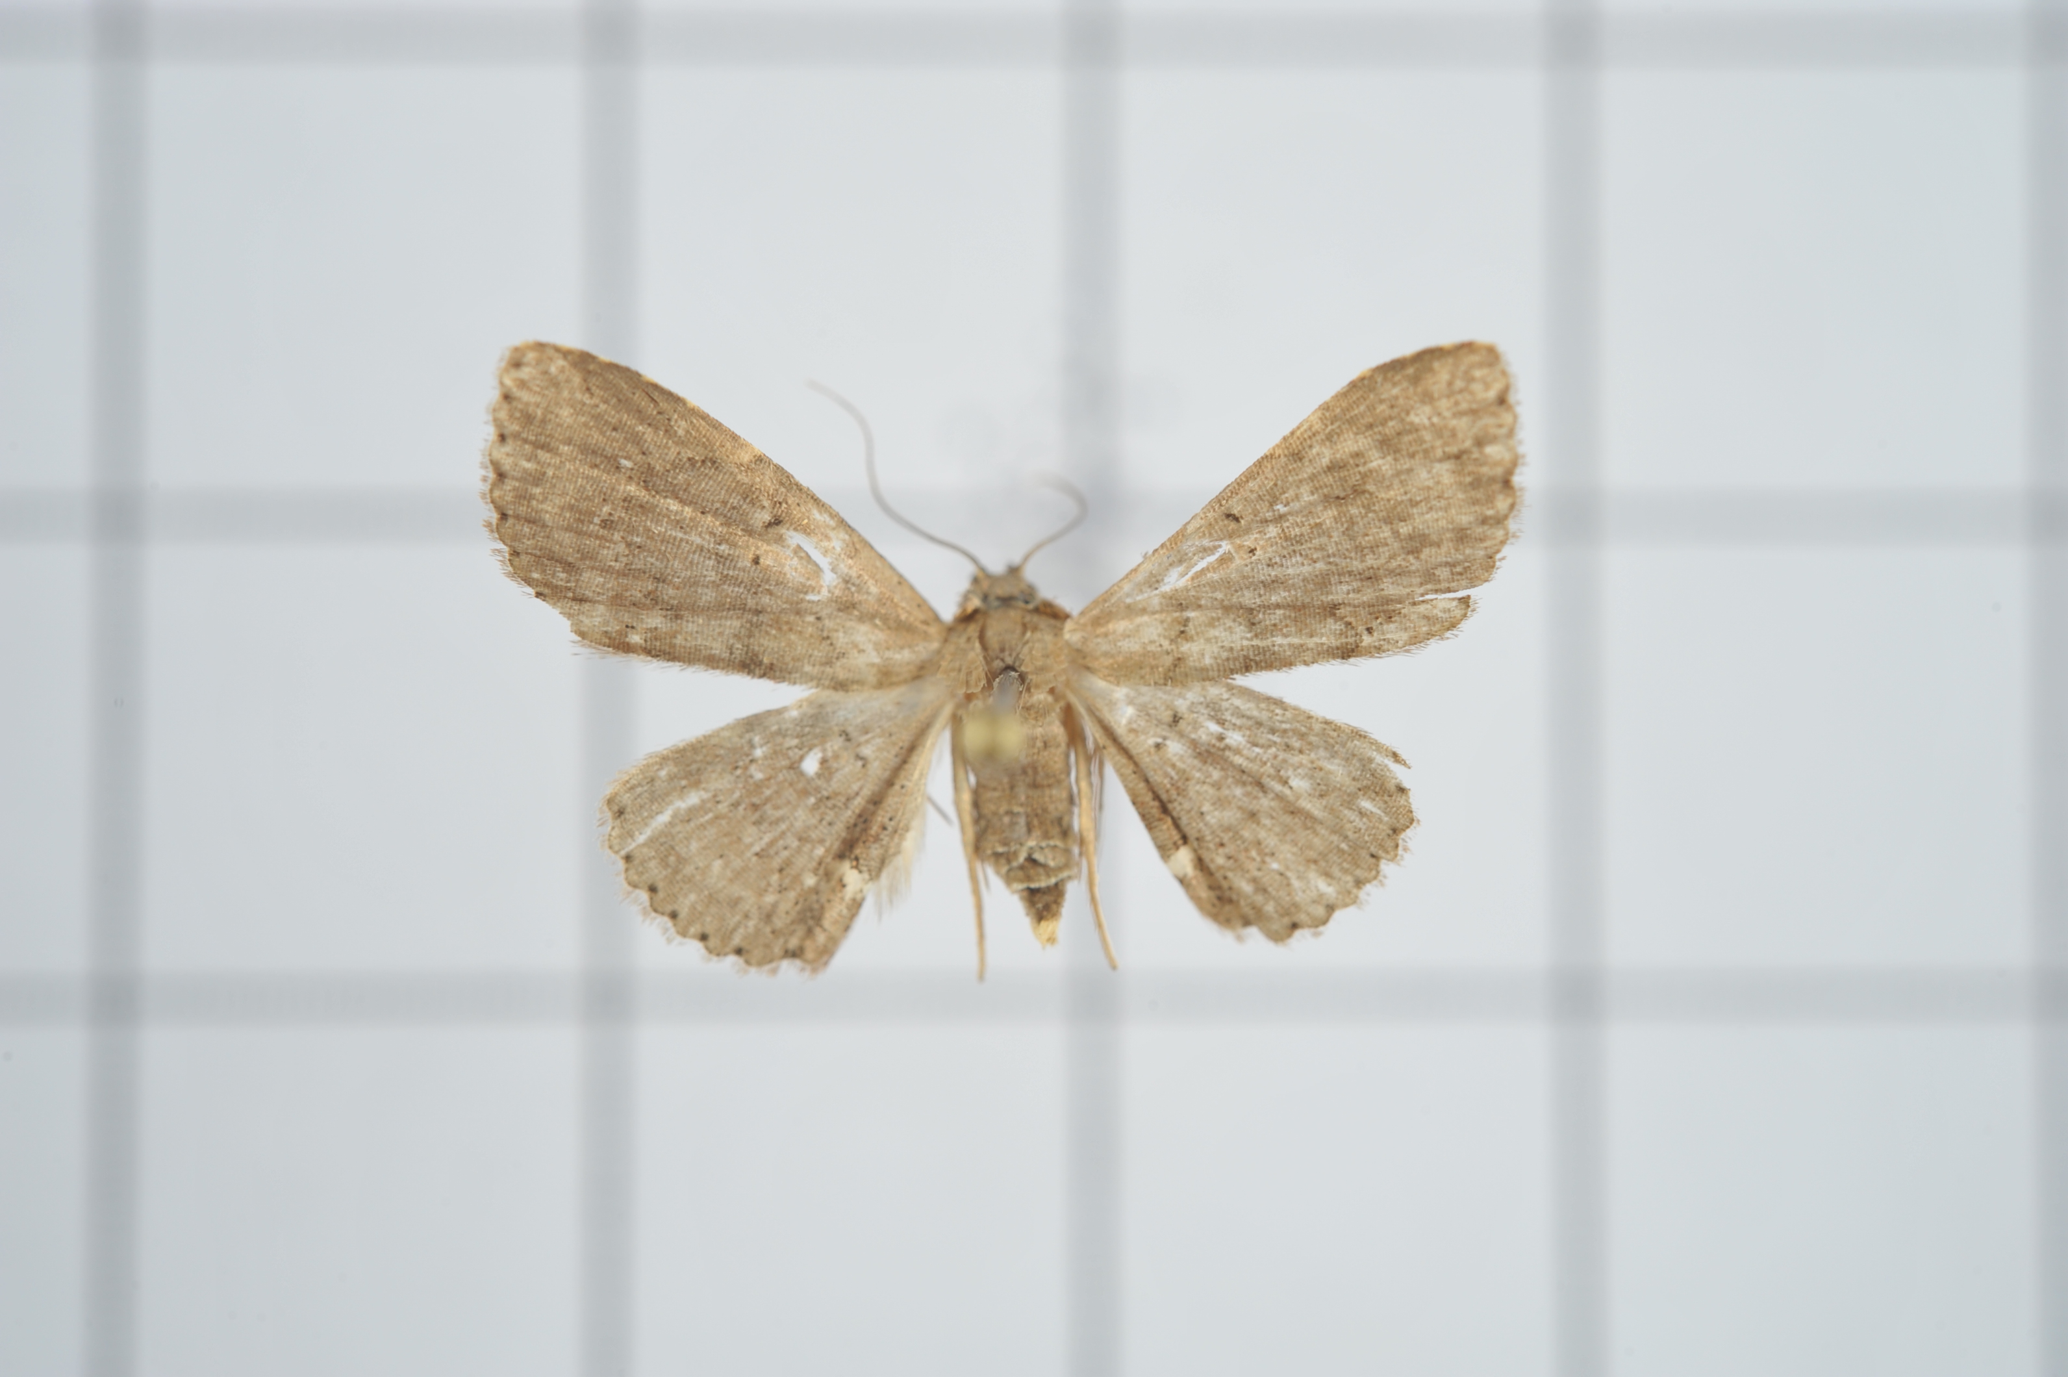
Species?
Nechesia albodentata
